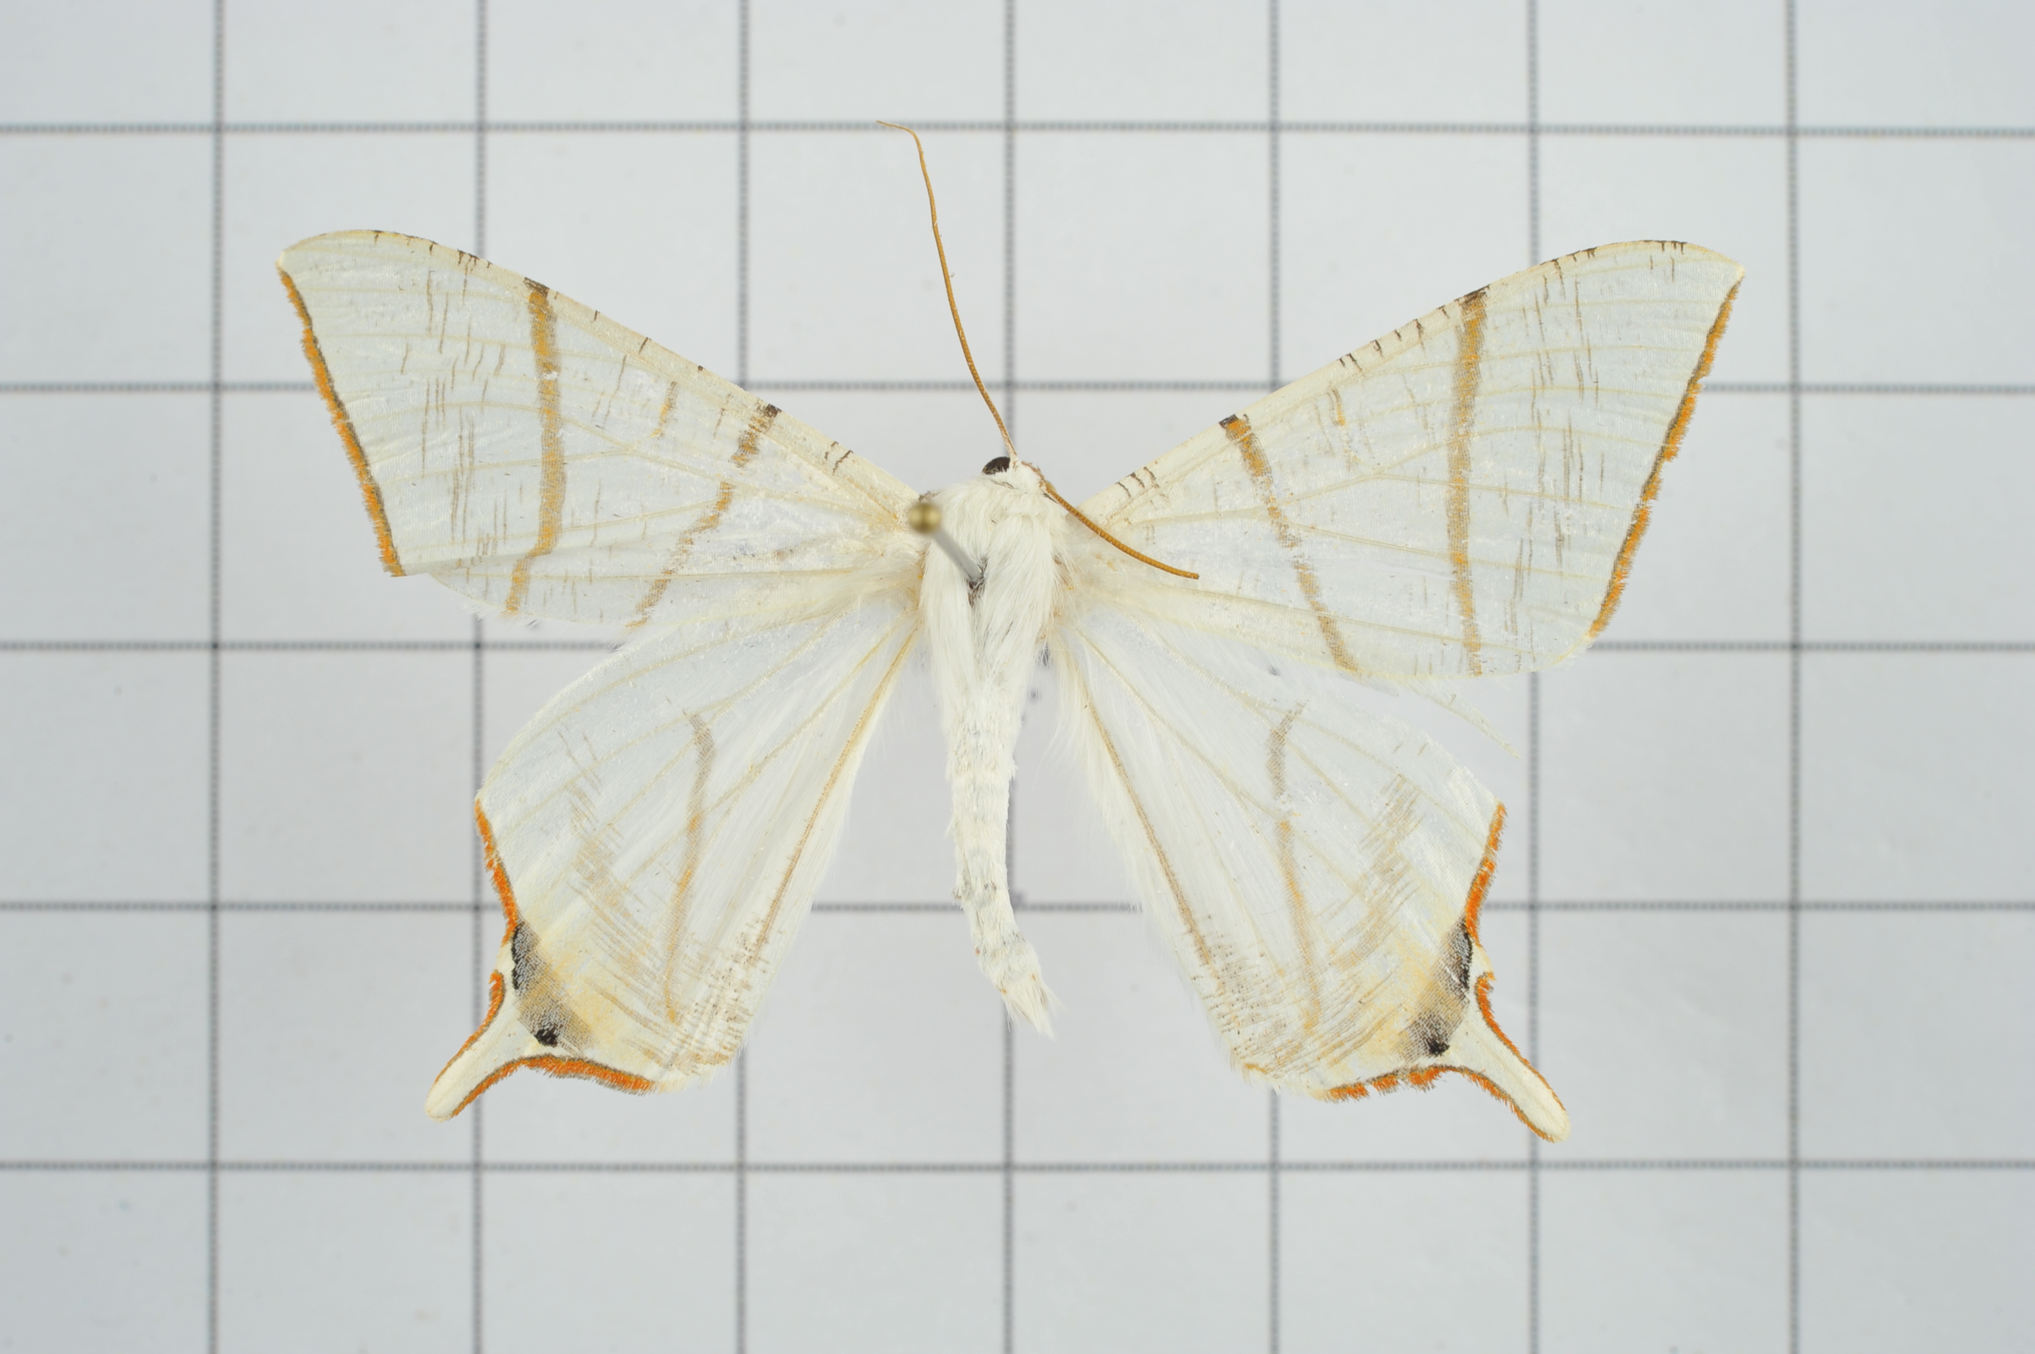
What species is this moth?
Ourapteryx clara formosana
